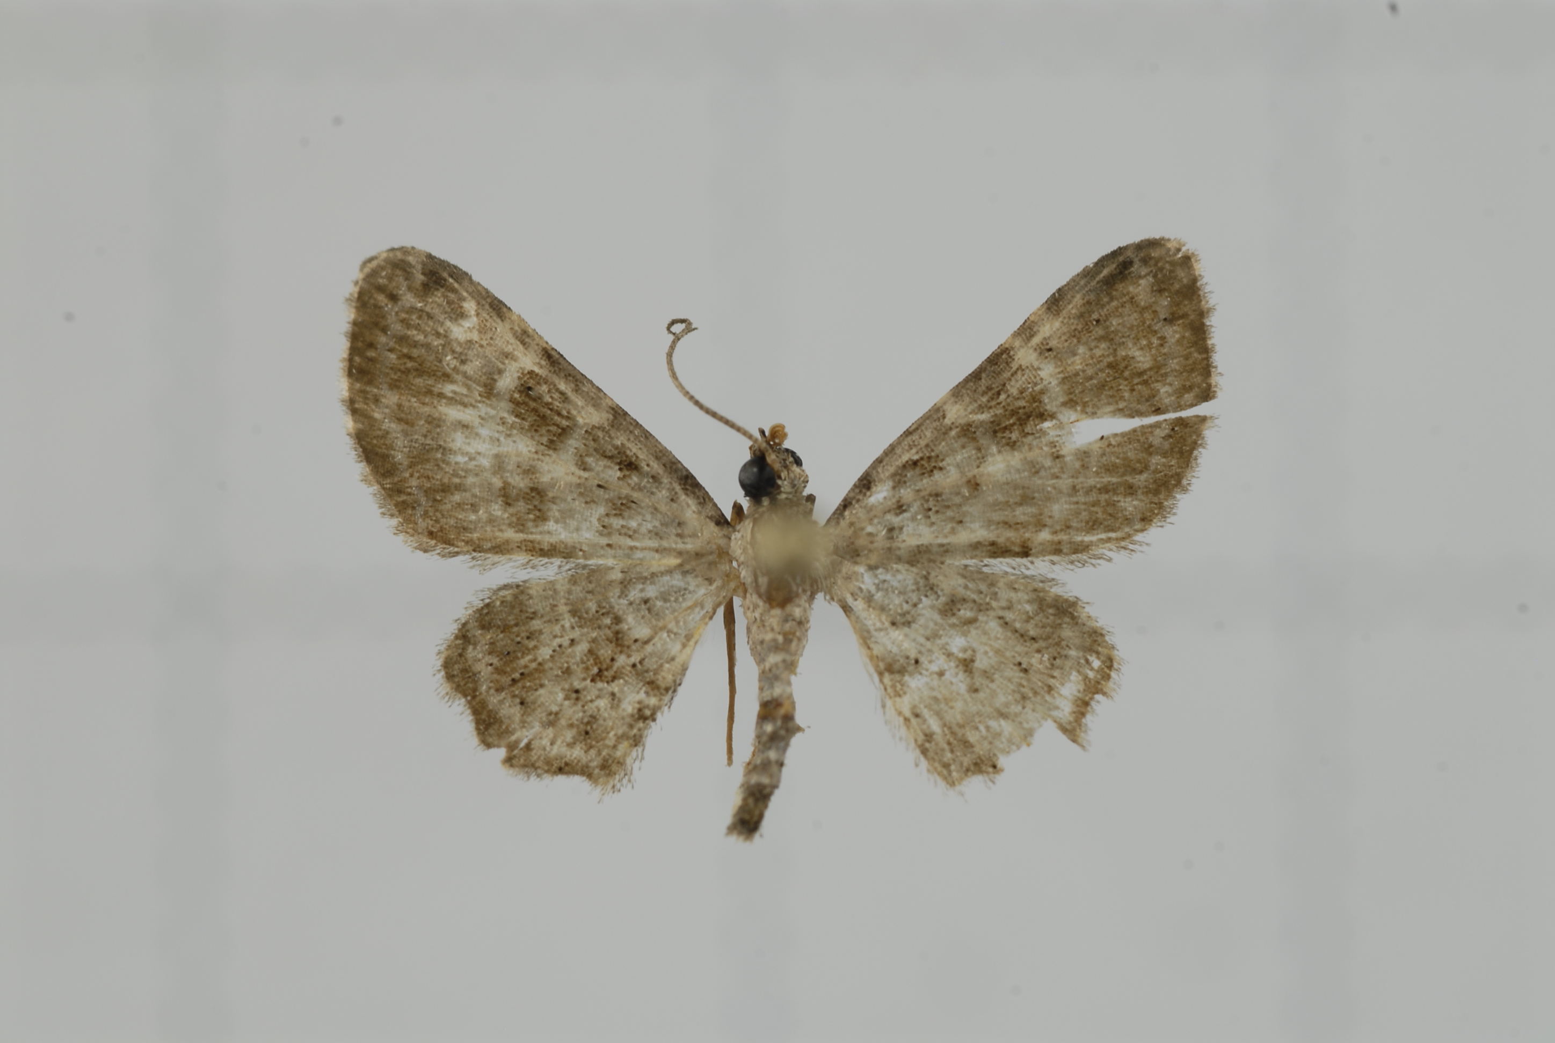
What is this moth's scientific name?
Bosara kadooriensis
